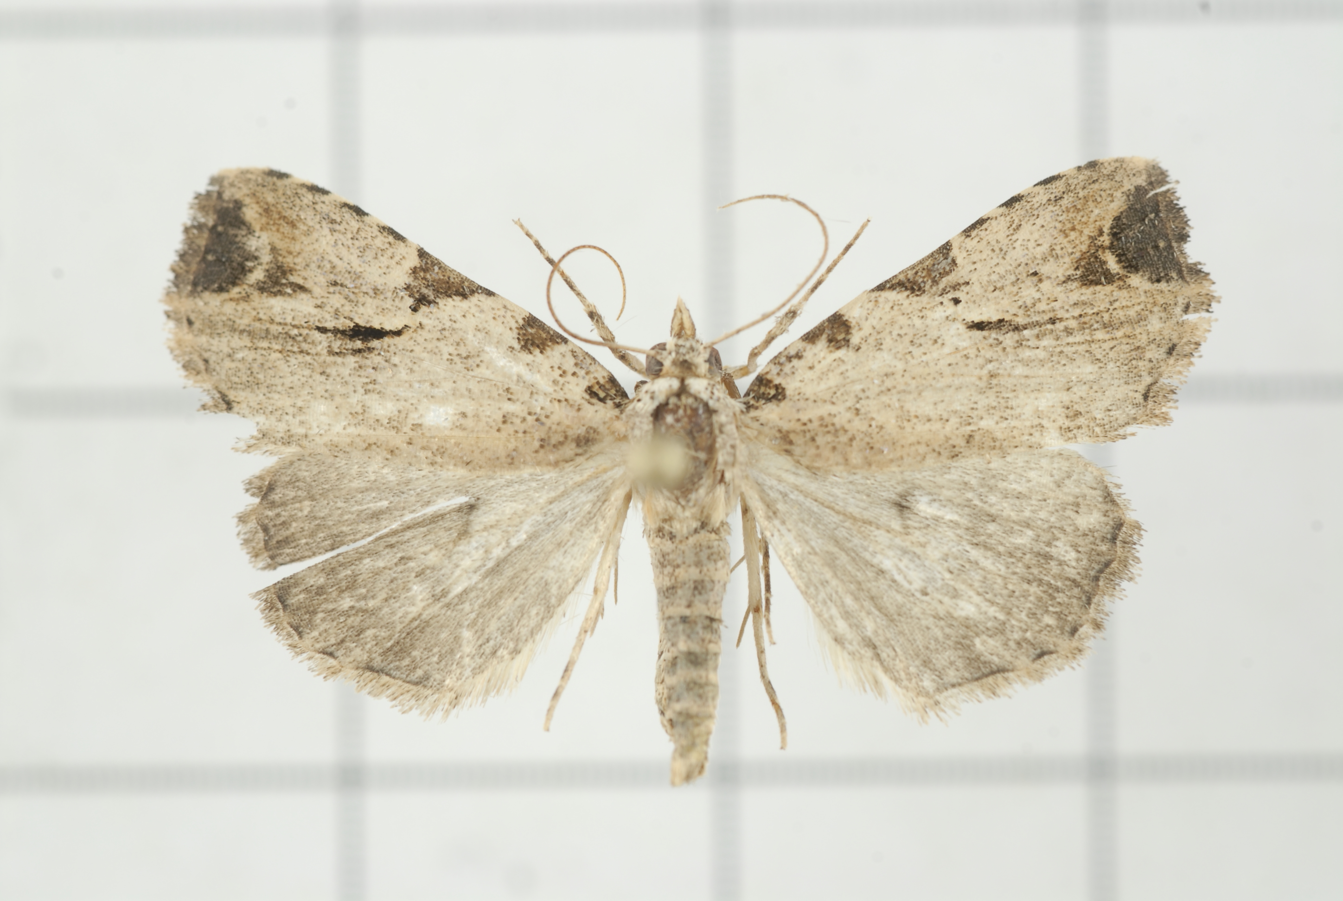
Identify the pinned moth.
Oglasa costimacula
